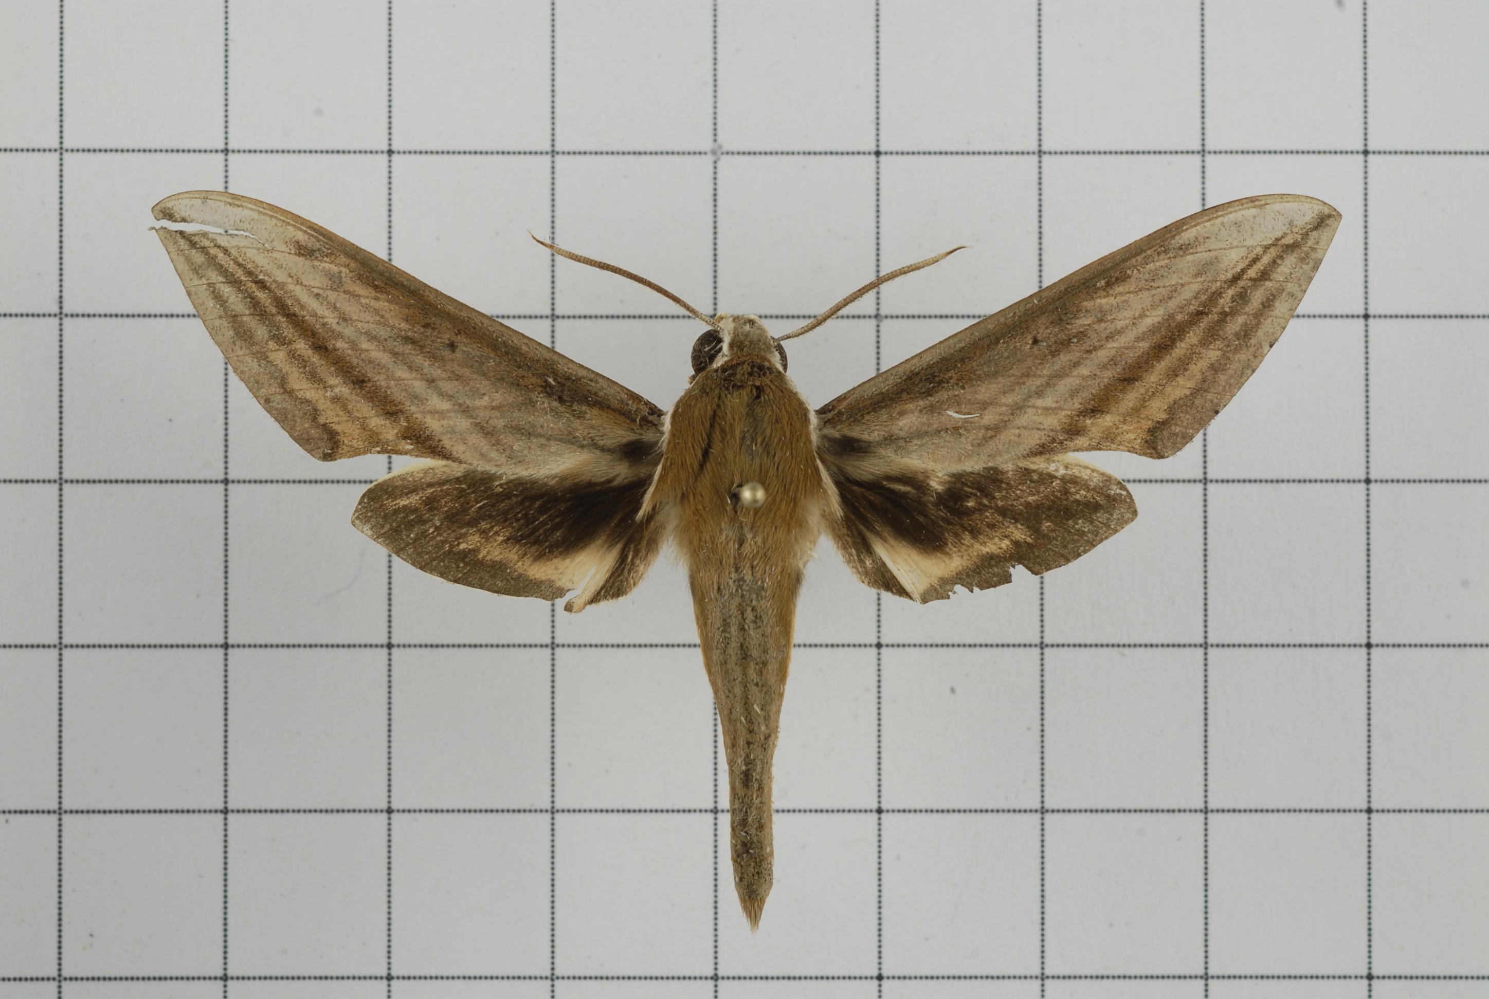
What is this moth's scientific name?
Cechetra minor
